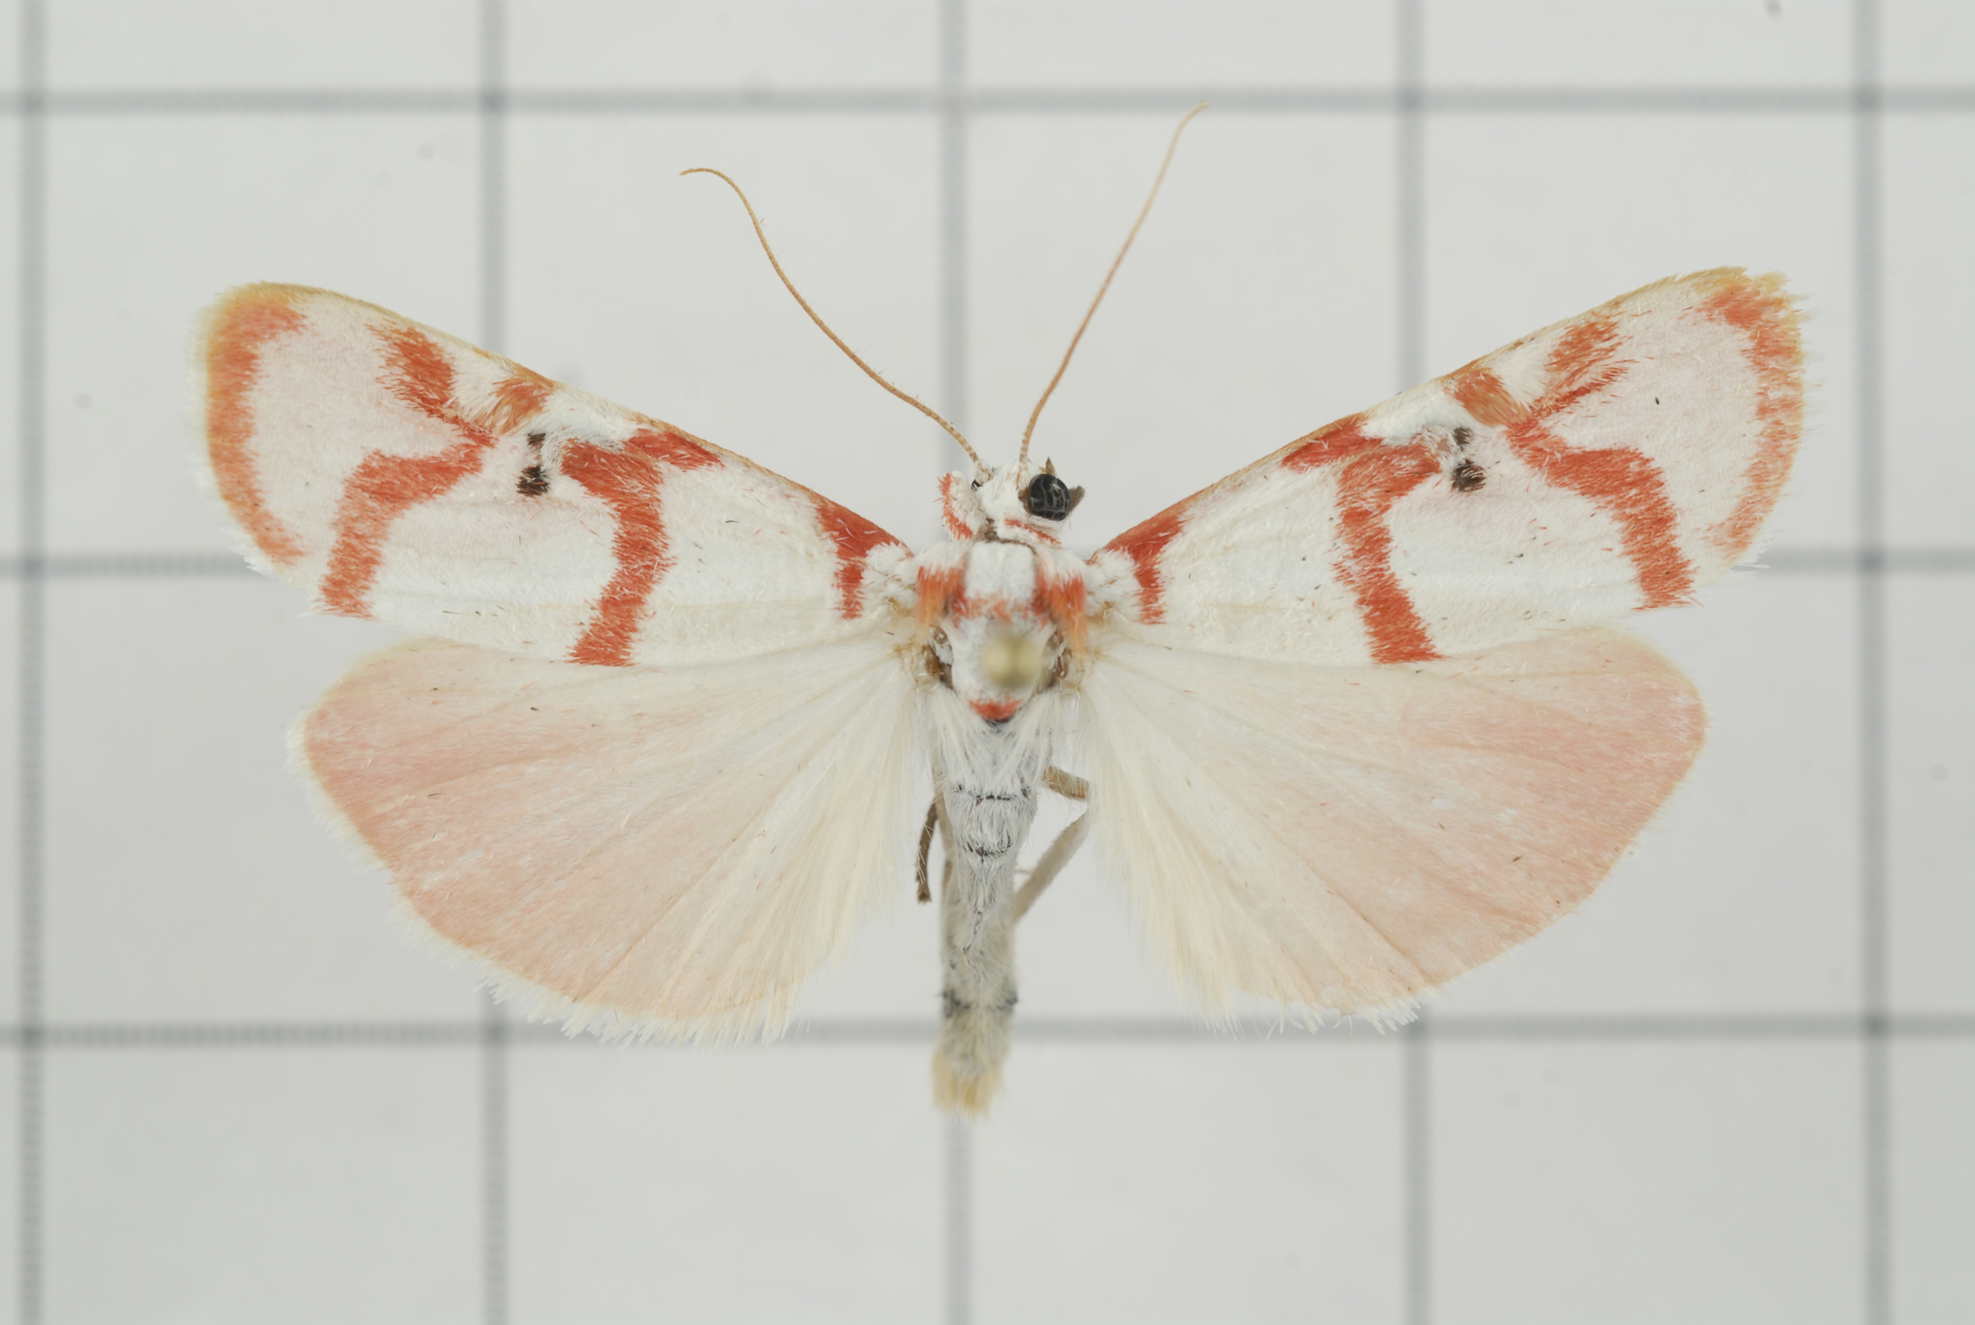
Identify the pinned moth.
Cyana hamata hamata
